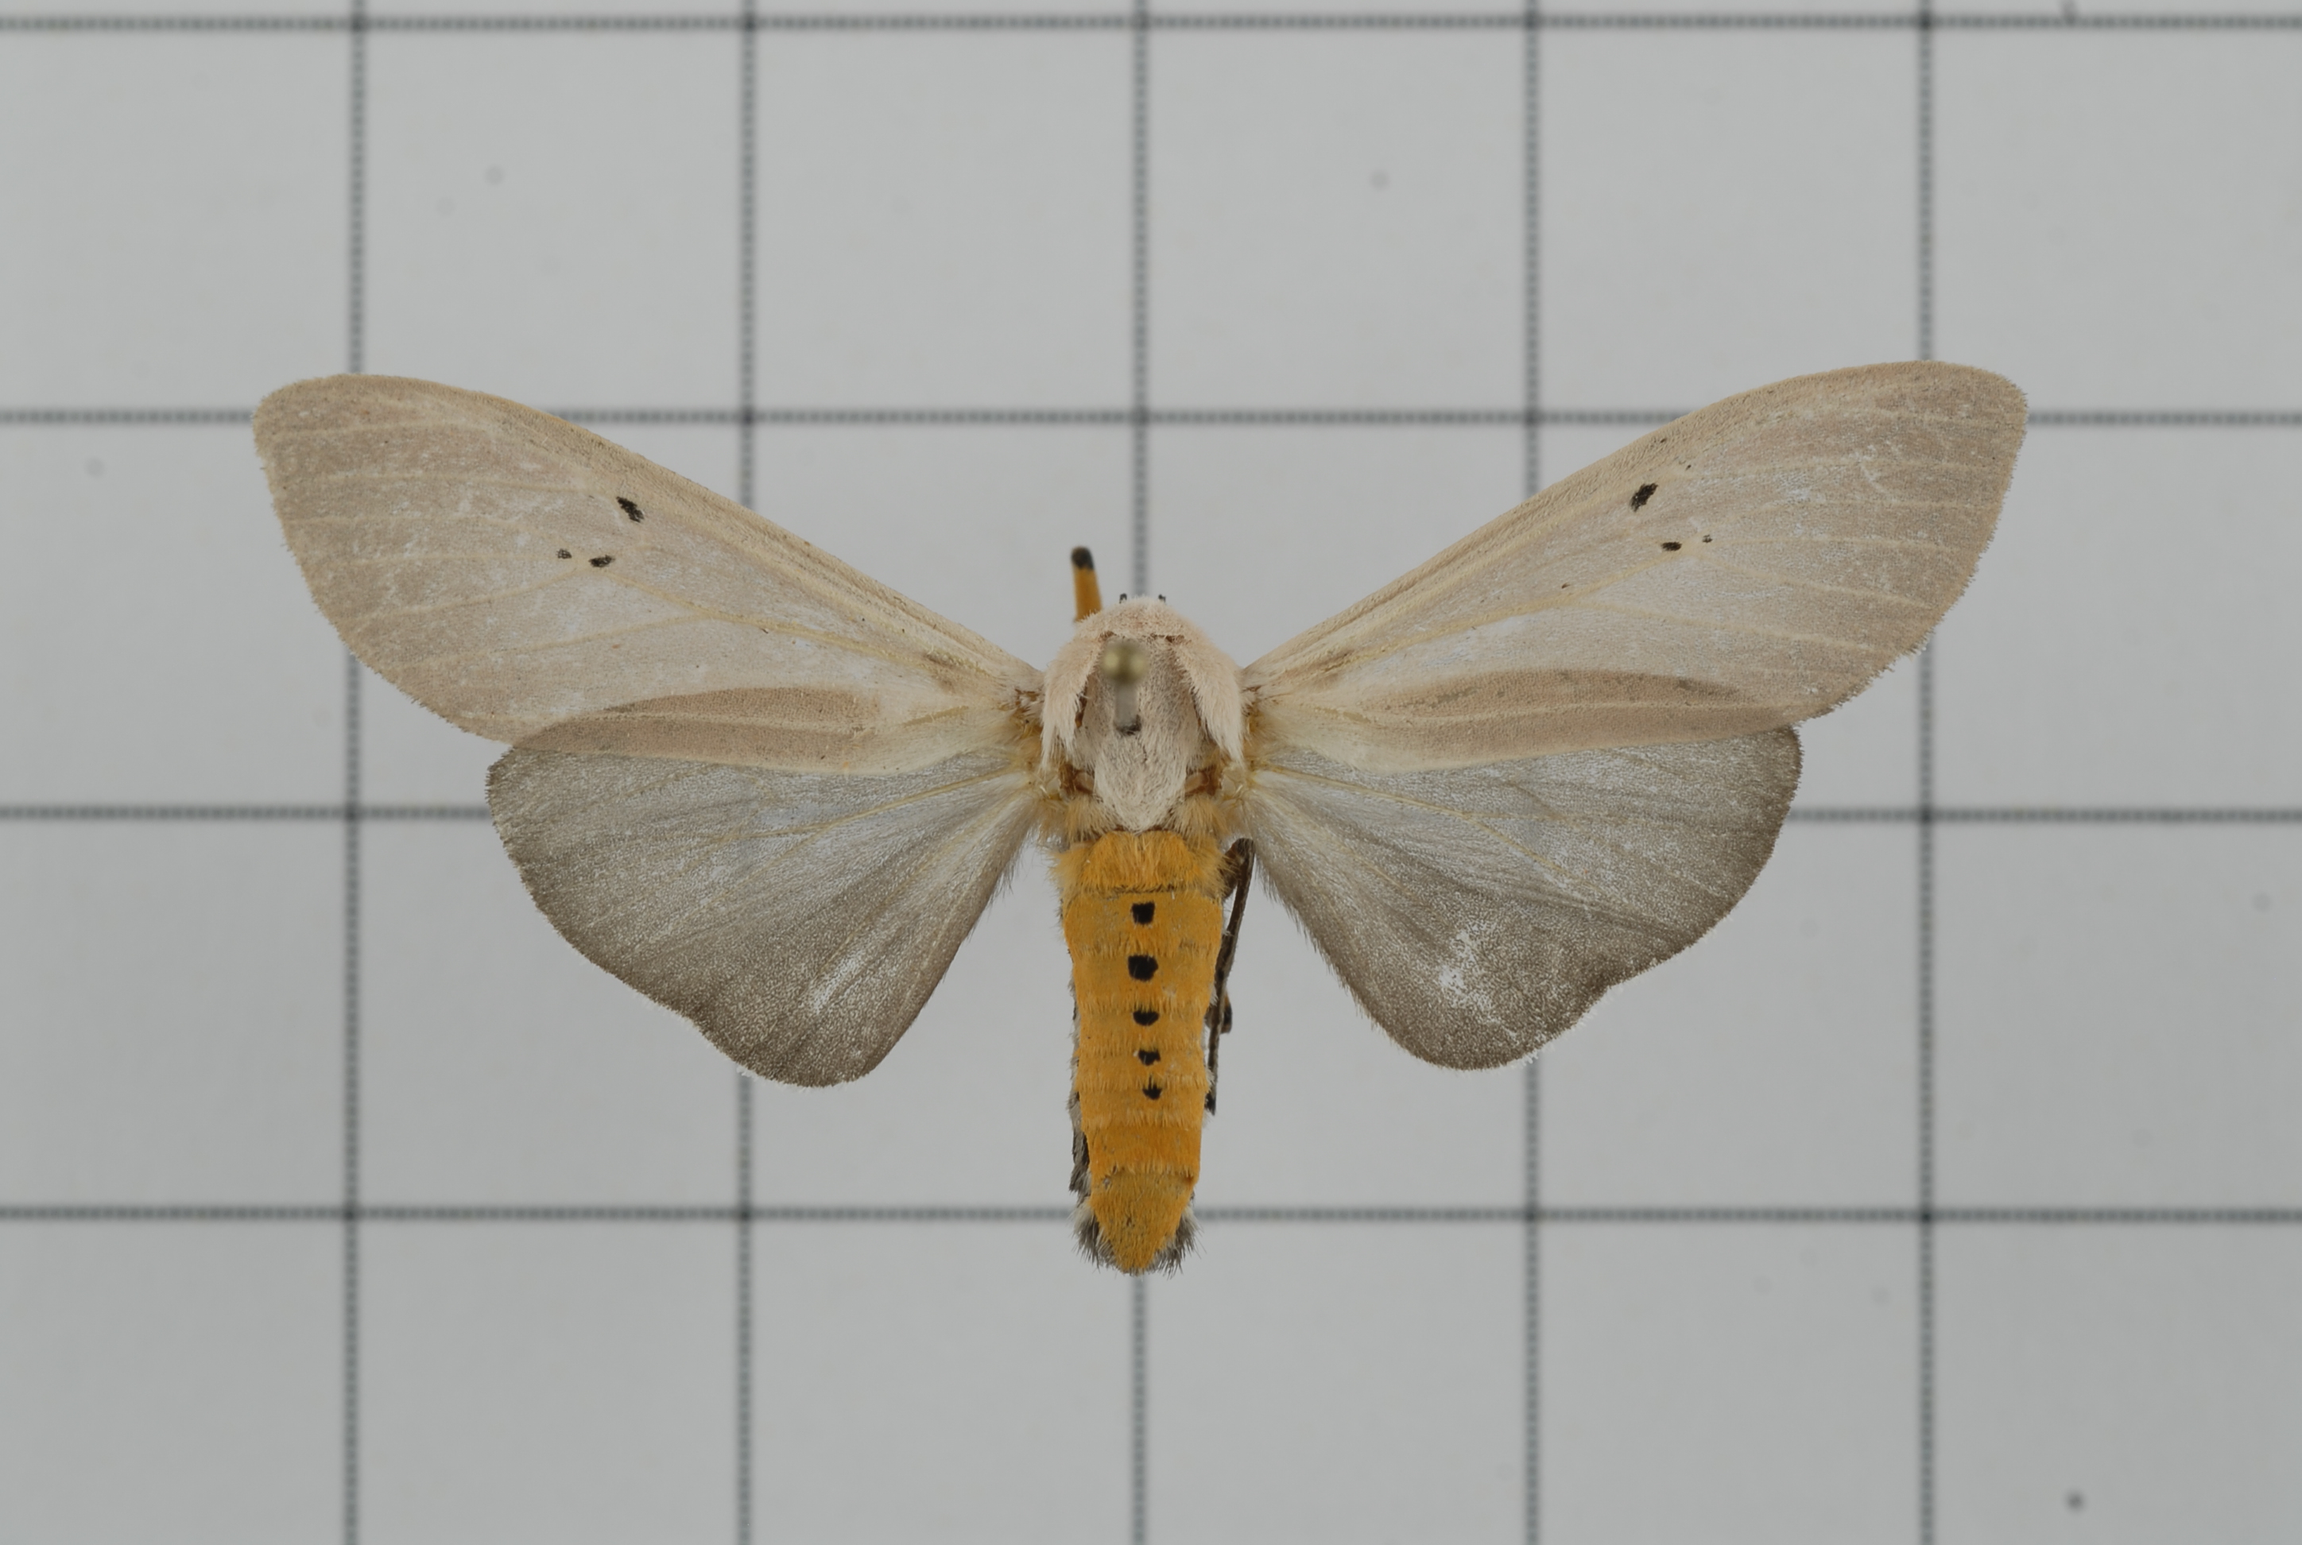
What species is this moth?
Creatonotos transiens koni
